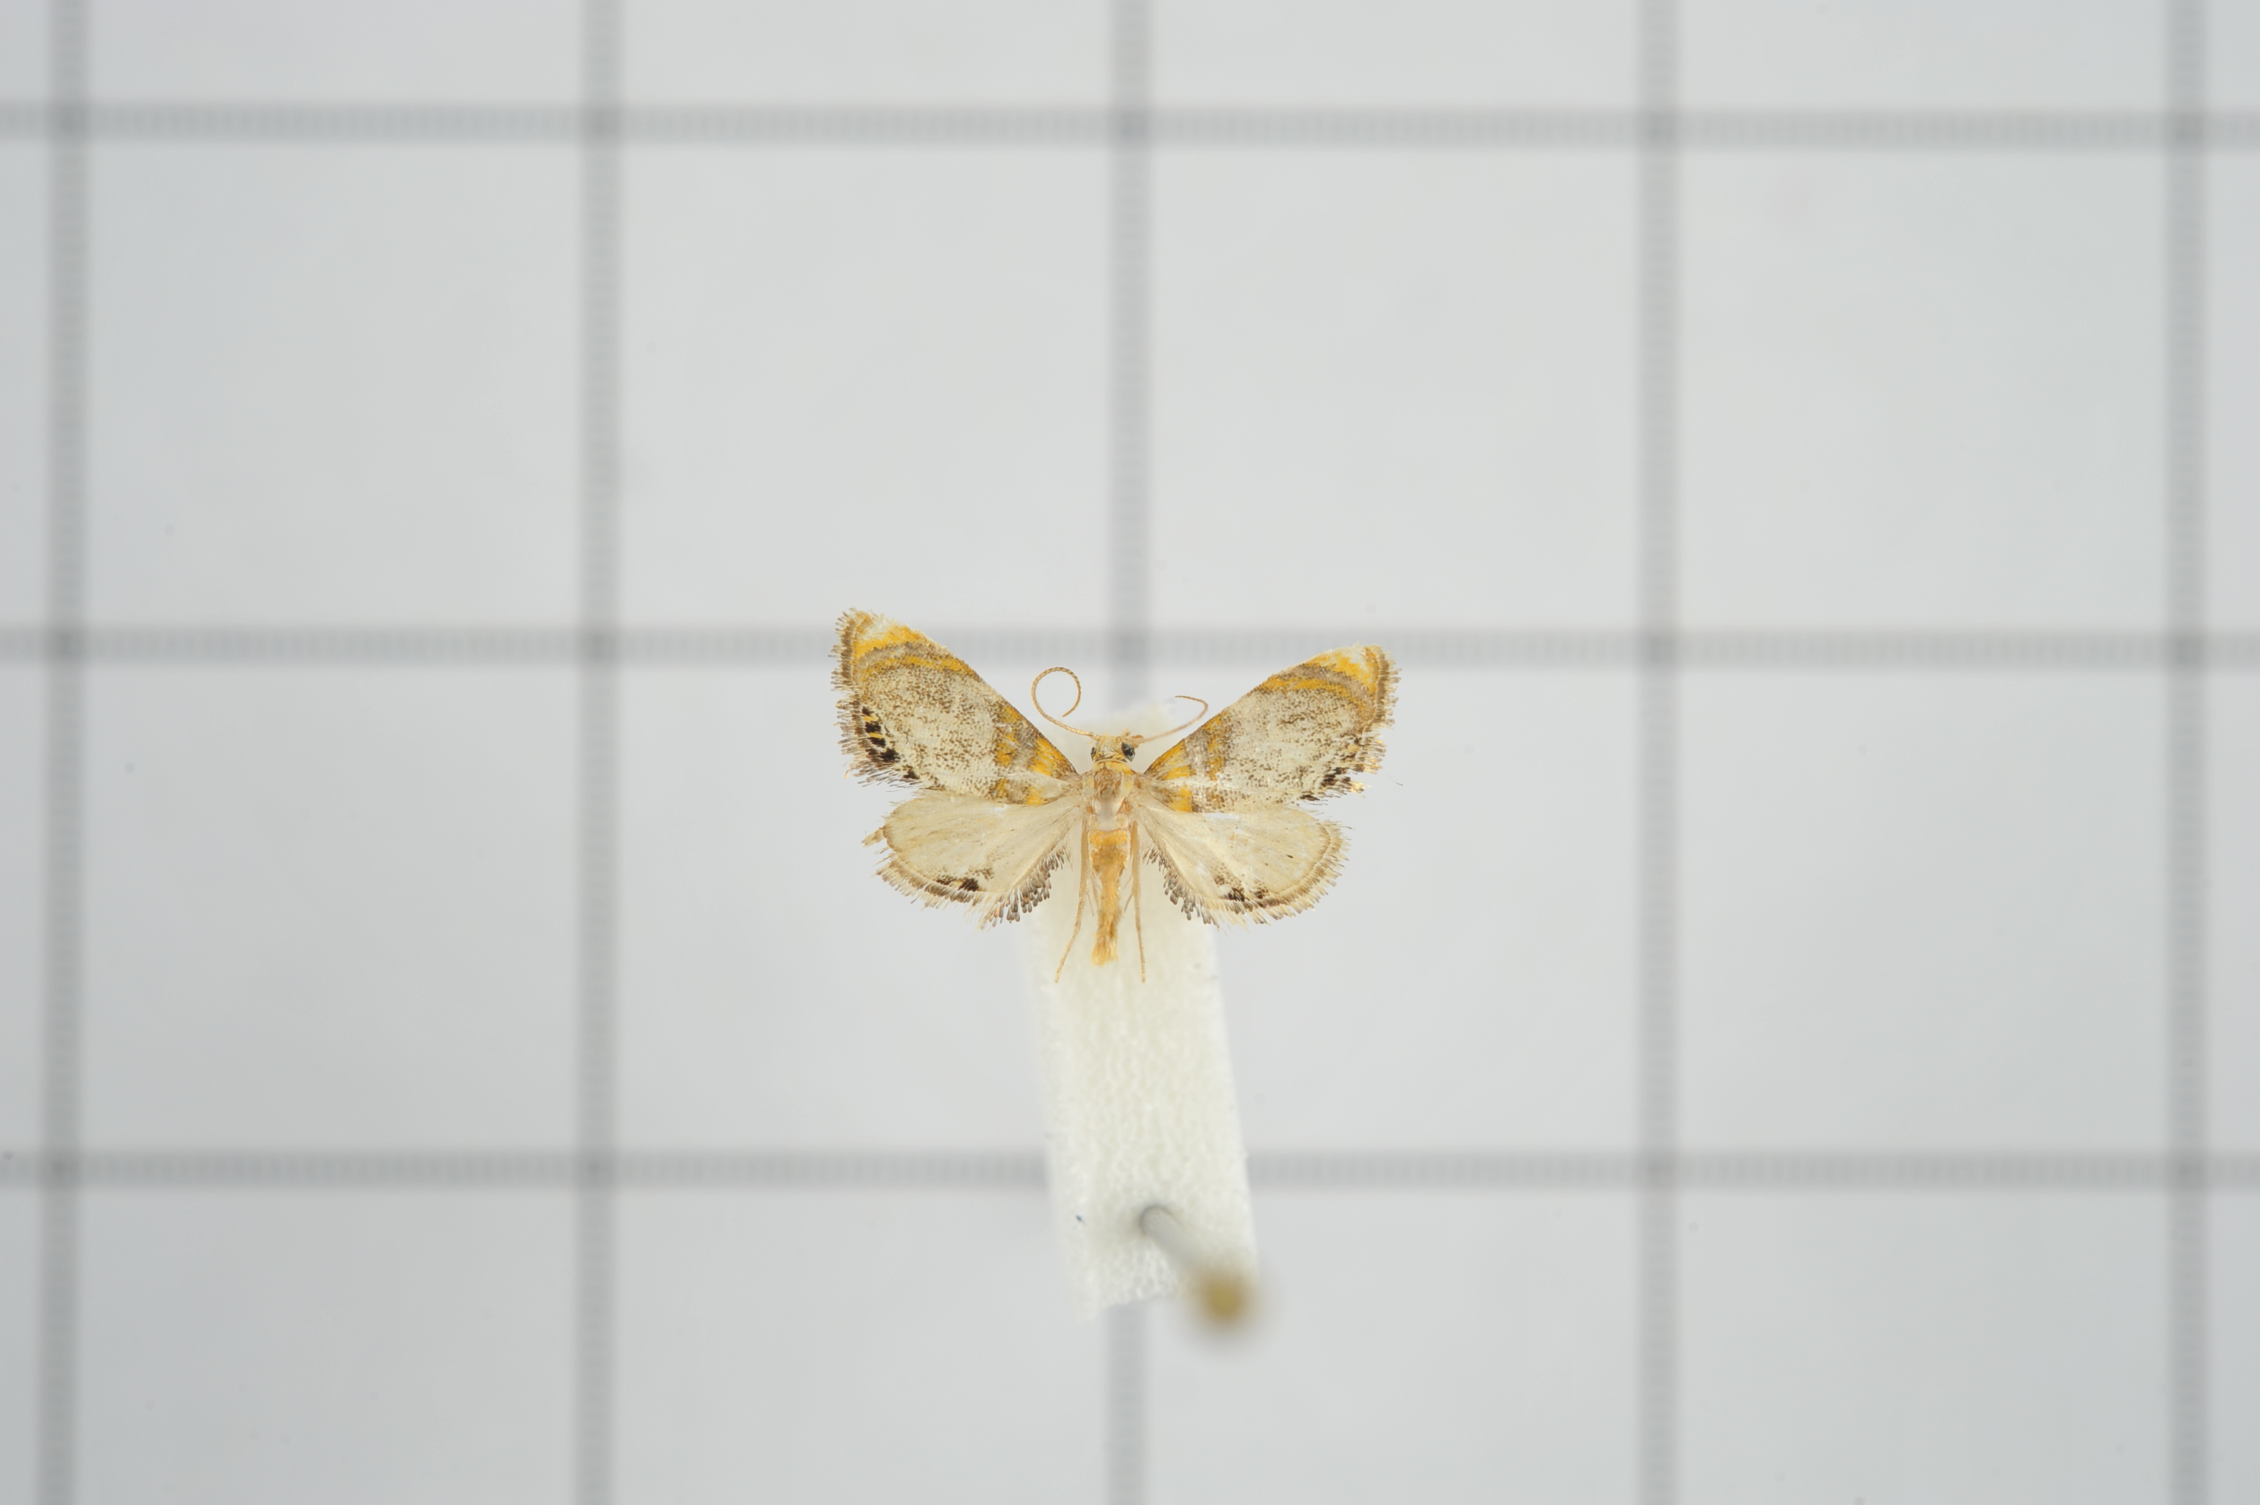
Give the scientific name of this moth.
Metaeuchromius anacanthus
